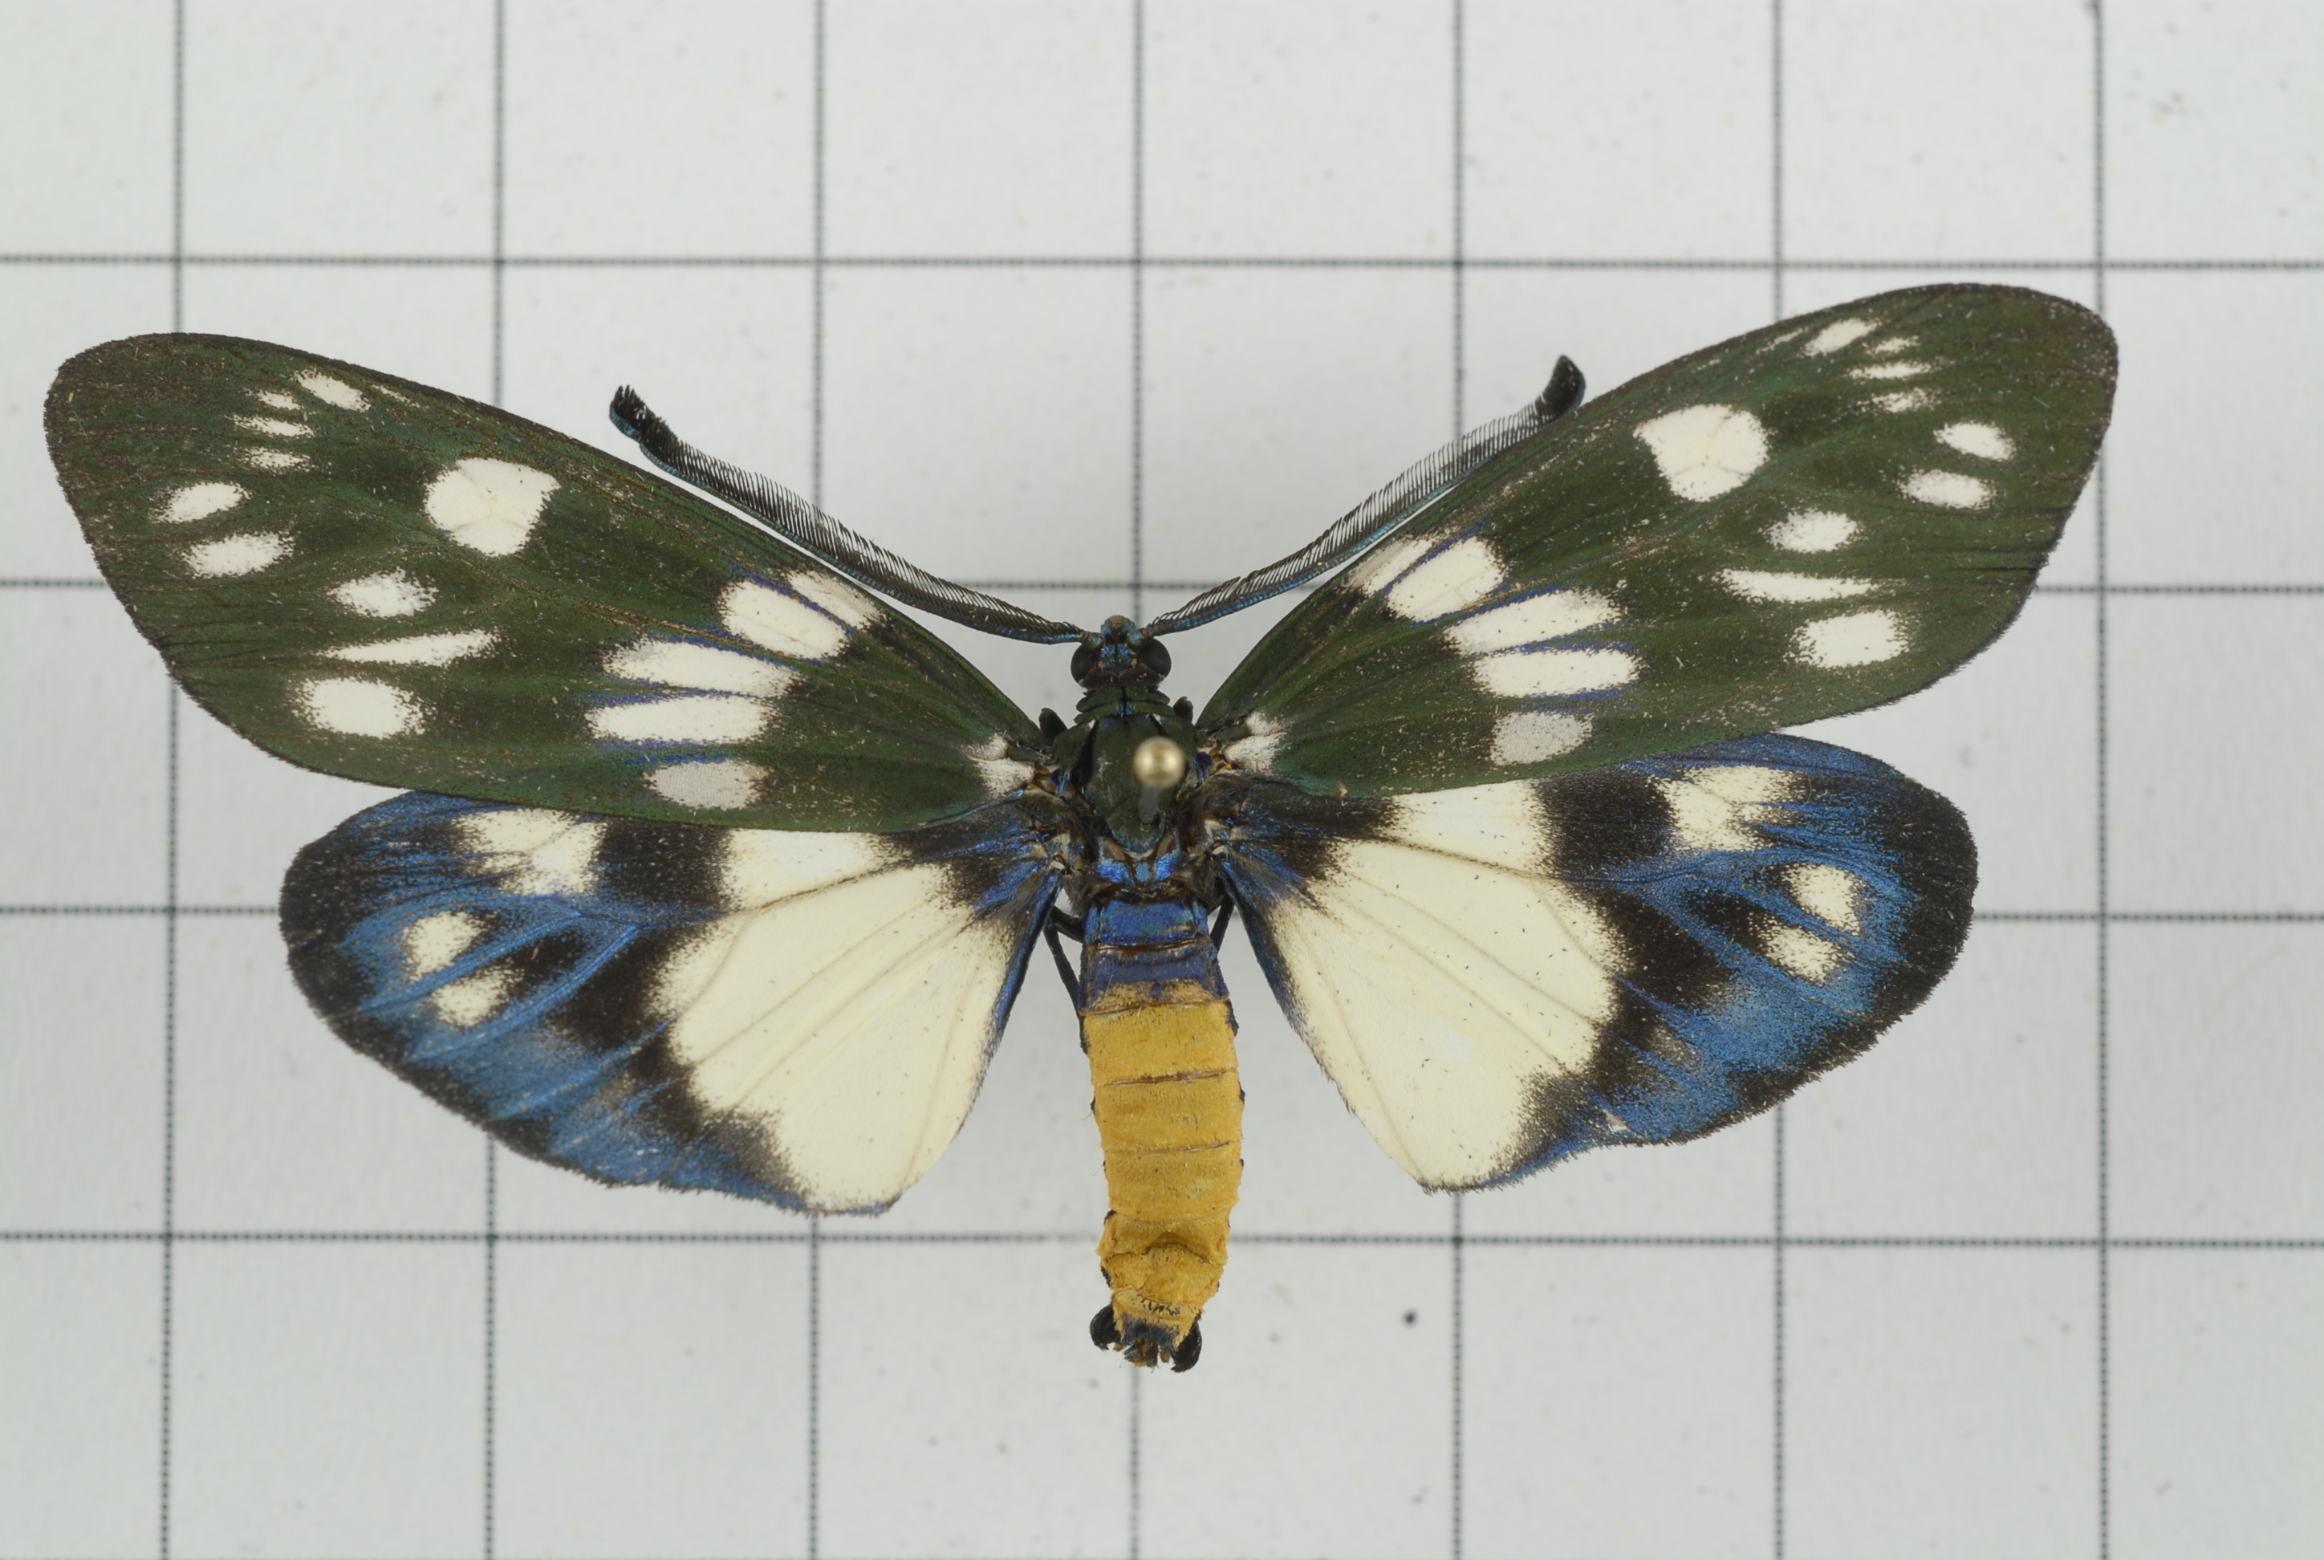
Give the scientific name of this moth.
Eterusia aedea formosana
